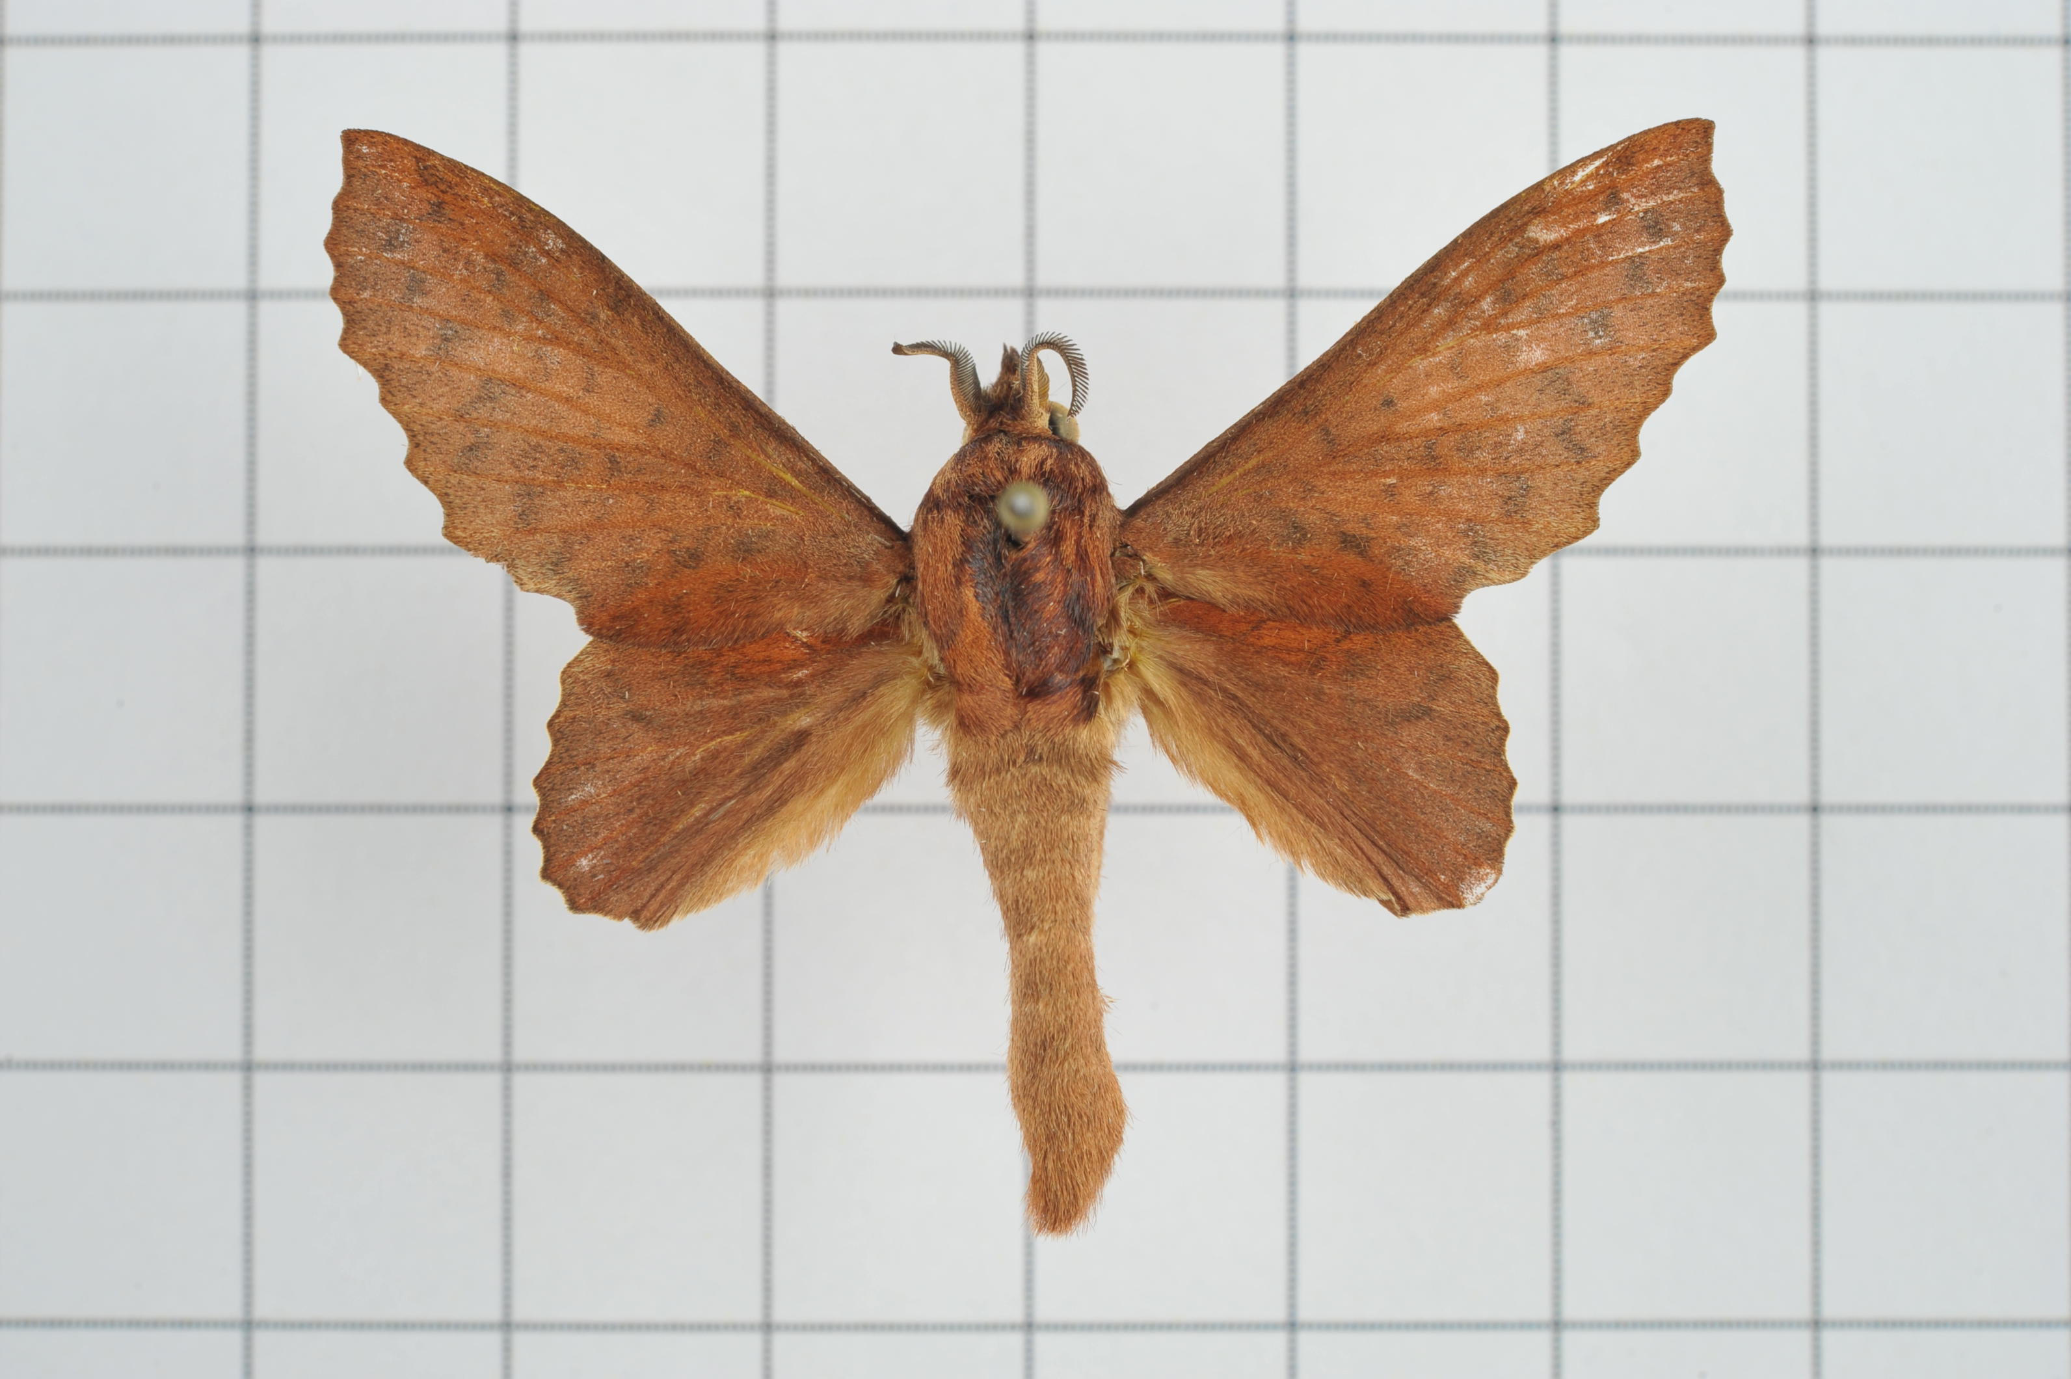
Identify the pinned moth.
Gastropacha horishana horishana
